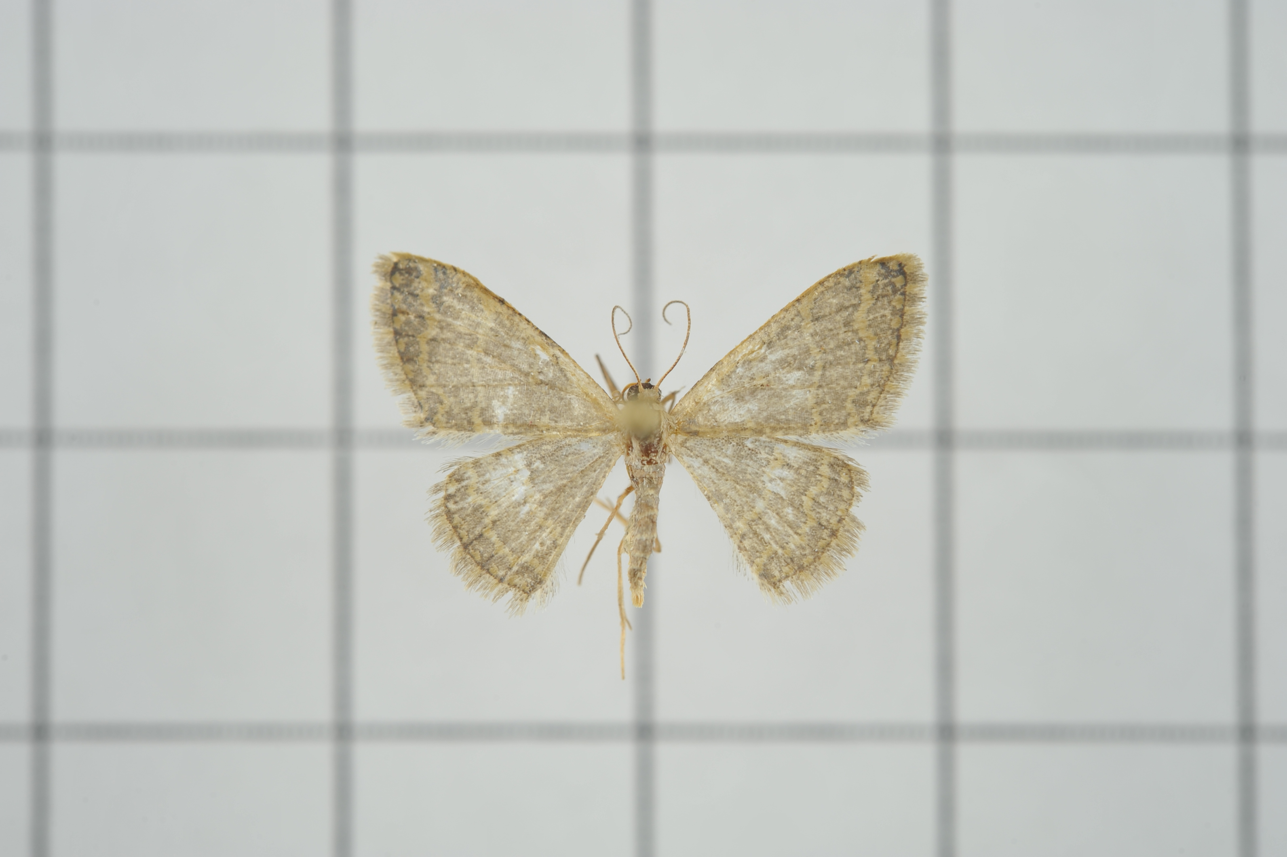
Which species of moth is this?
Lophophleps purpurea
